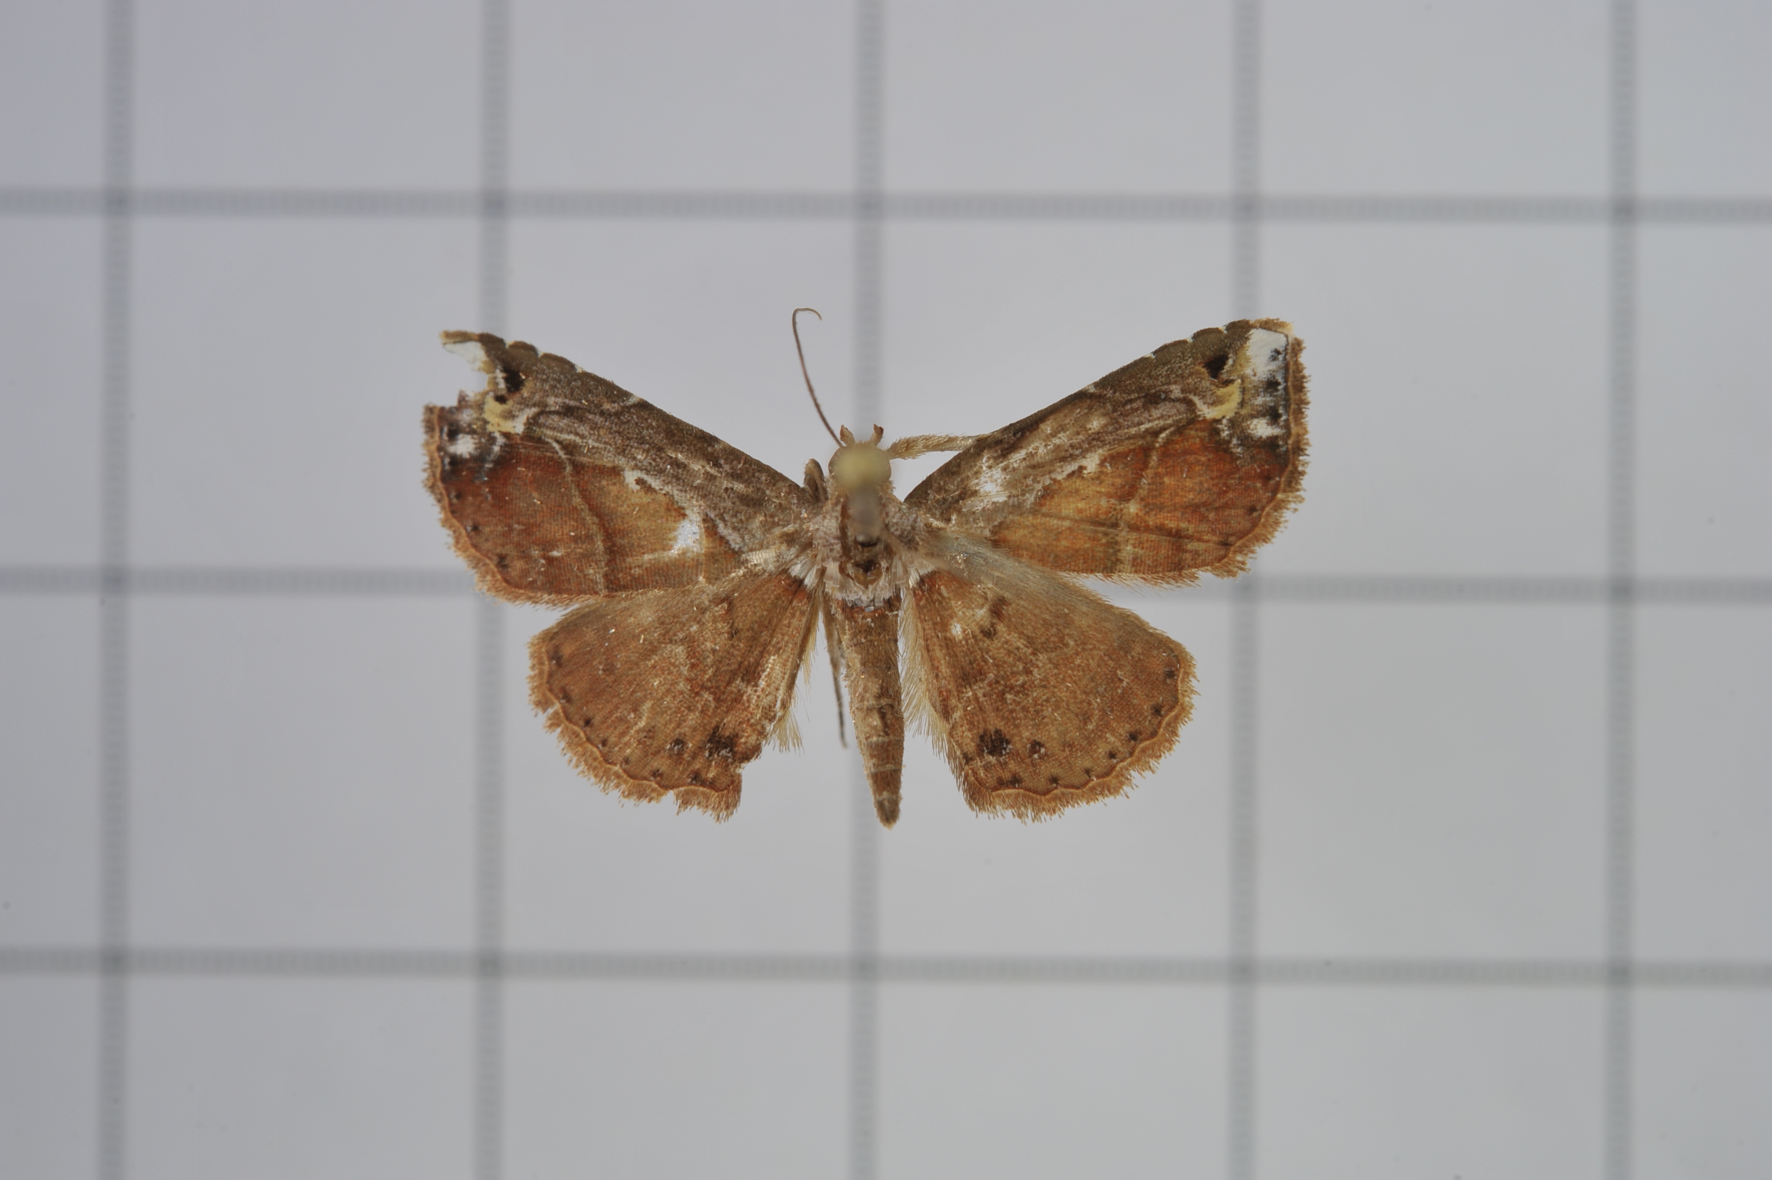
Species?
Zurobata vacillans
